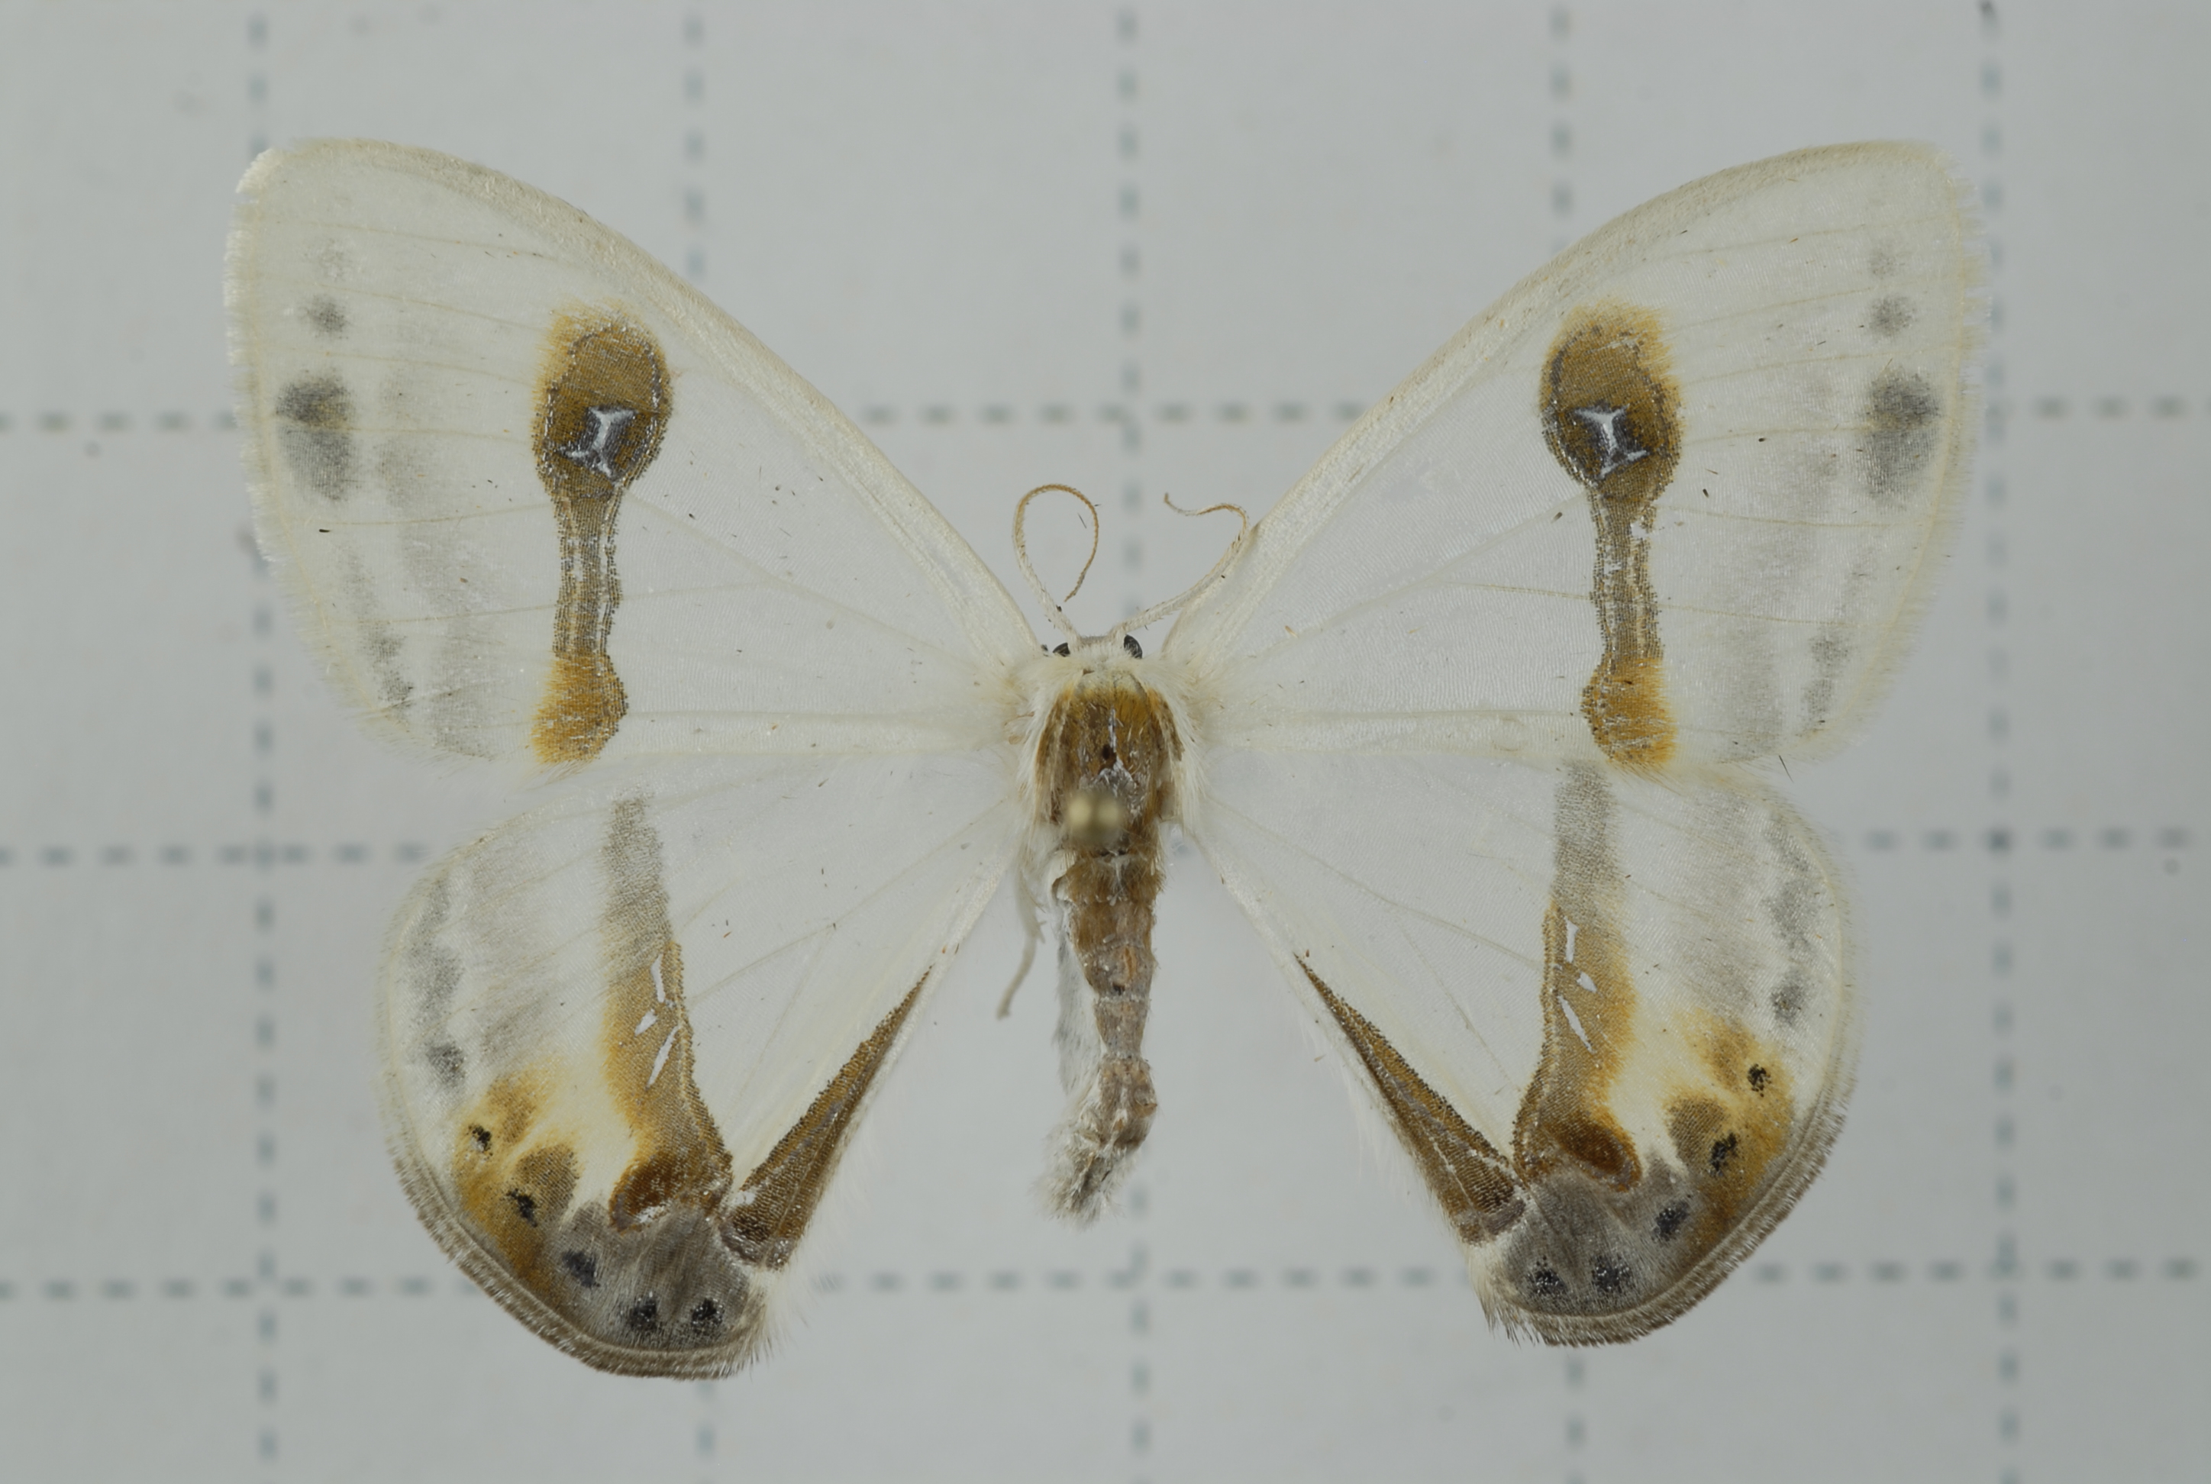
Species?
Macrocilix mysticata flavotincta
